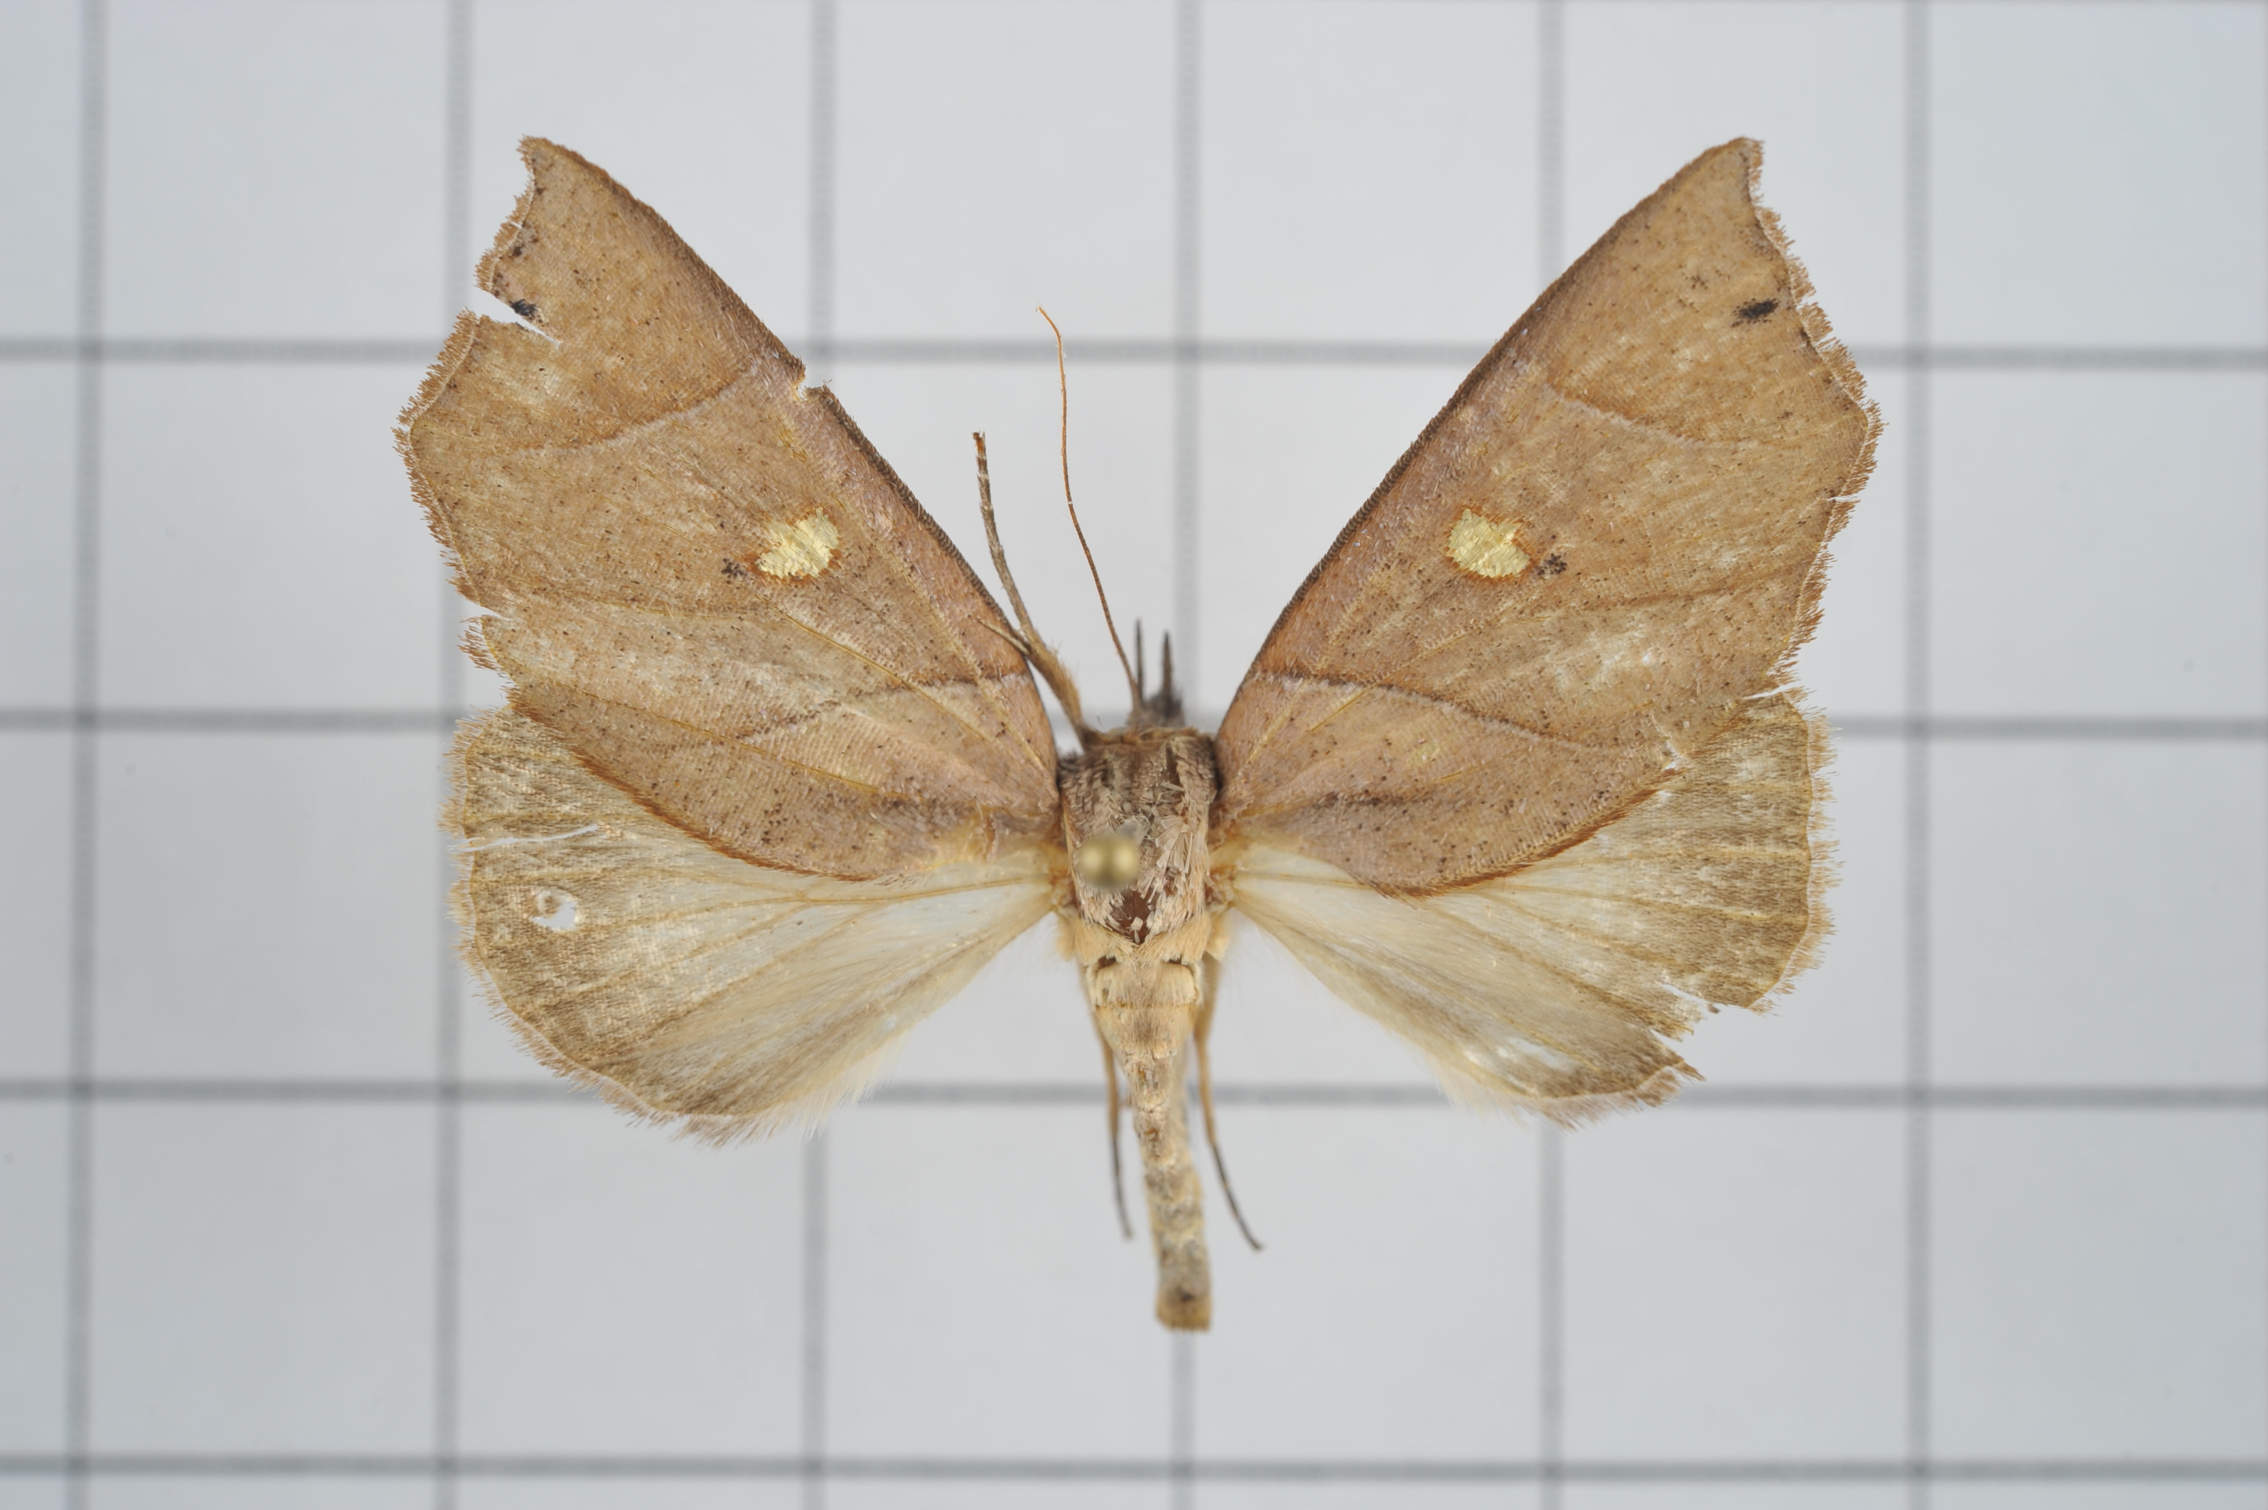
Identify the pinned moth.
Pterogonia taiwanensis
